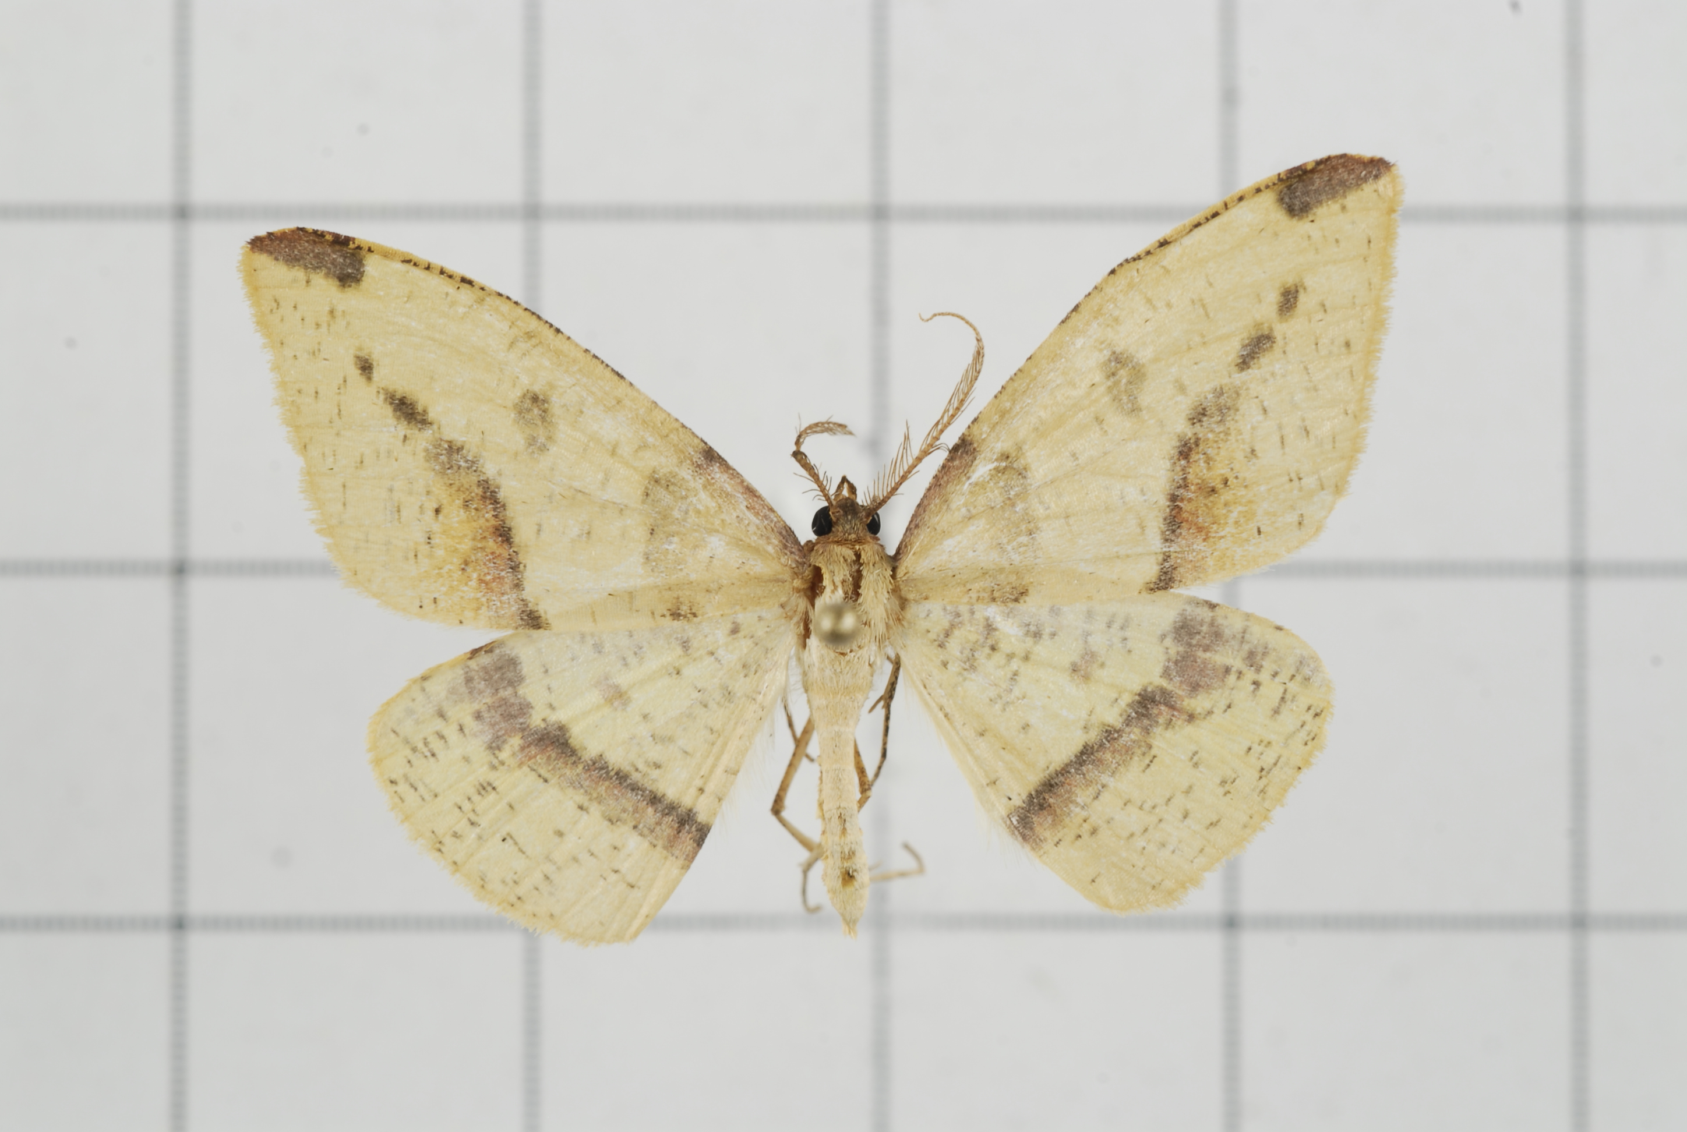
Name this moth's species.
Heterolocha satoi
